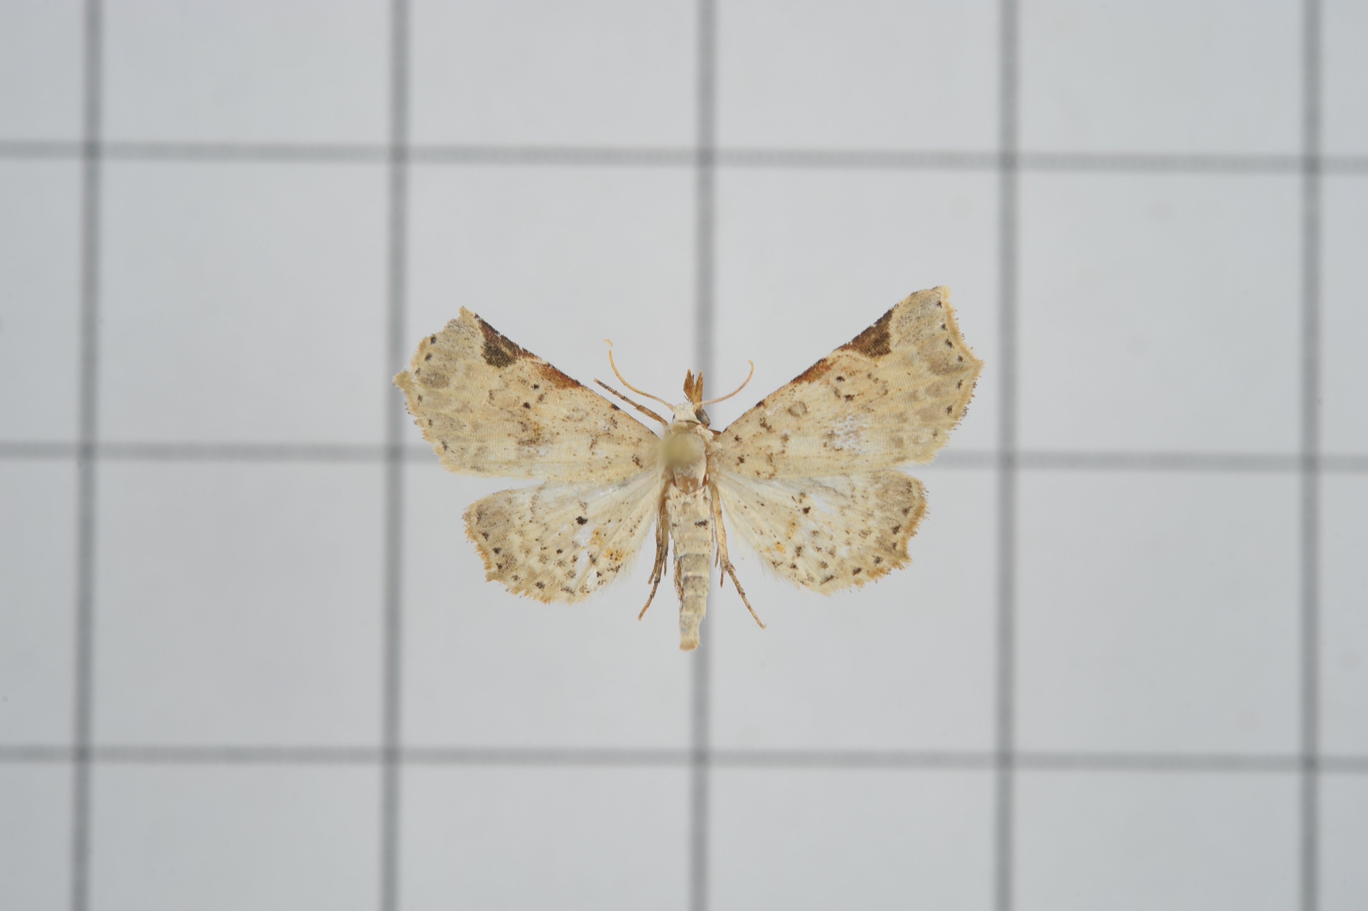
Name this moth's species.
Prolophota trigonifera
